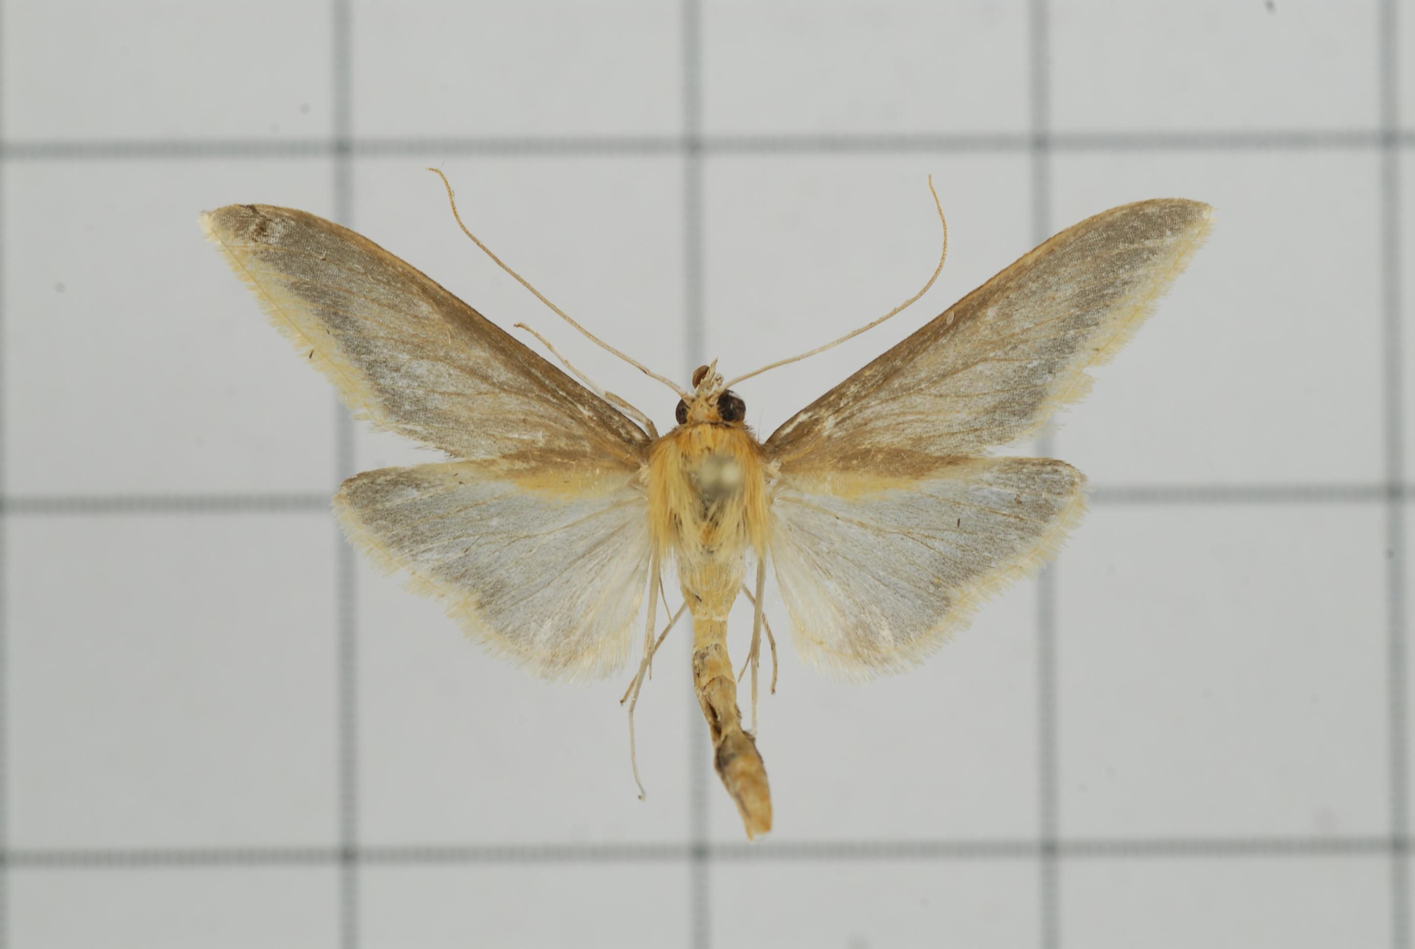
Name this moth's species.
Circobotys aurealis
